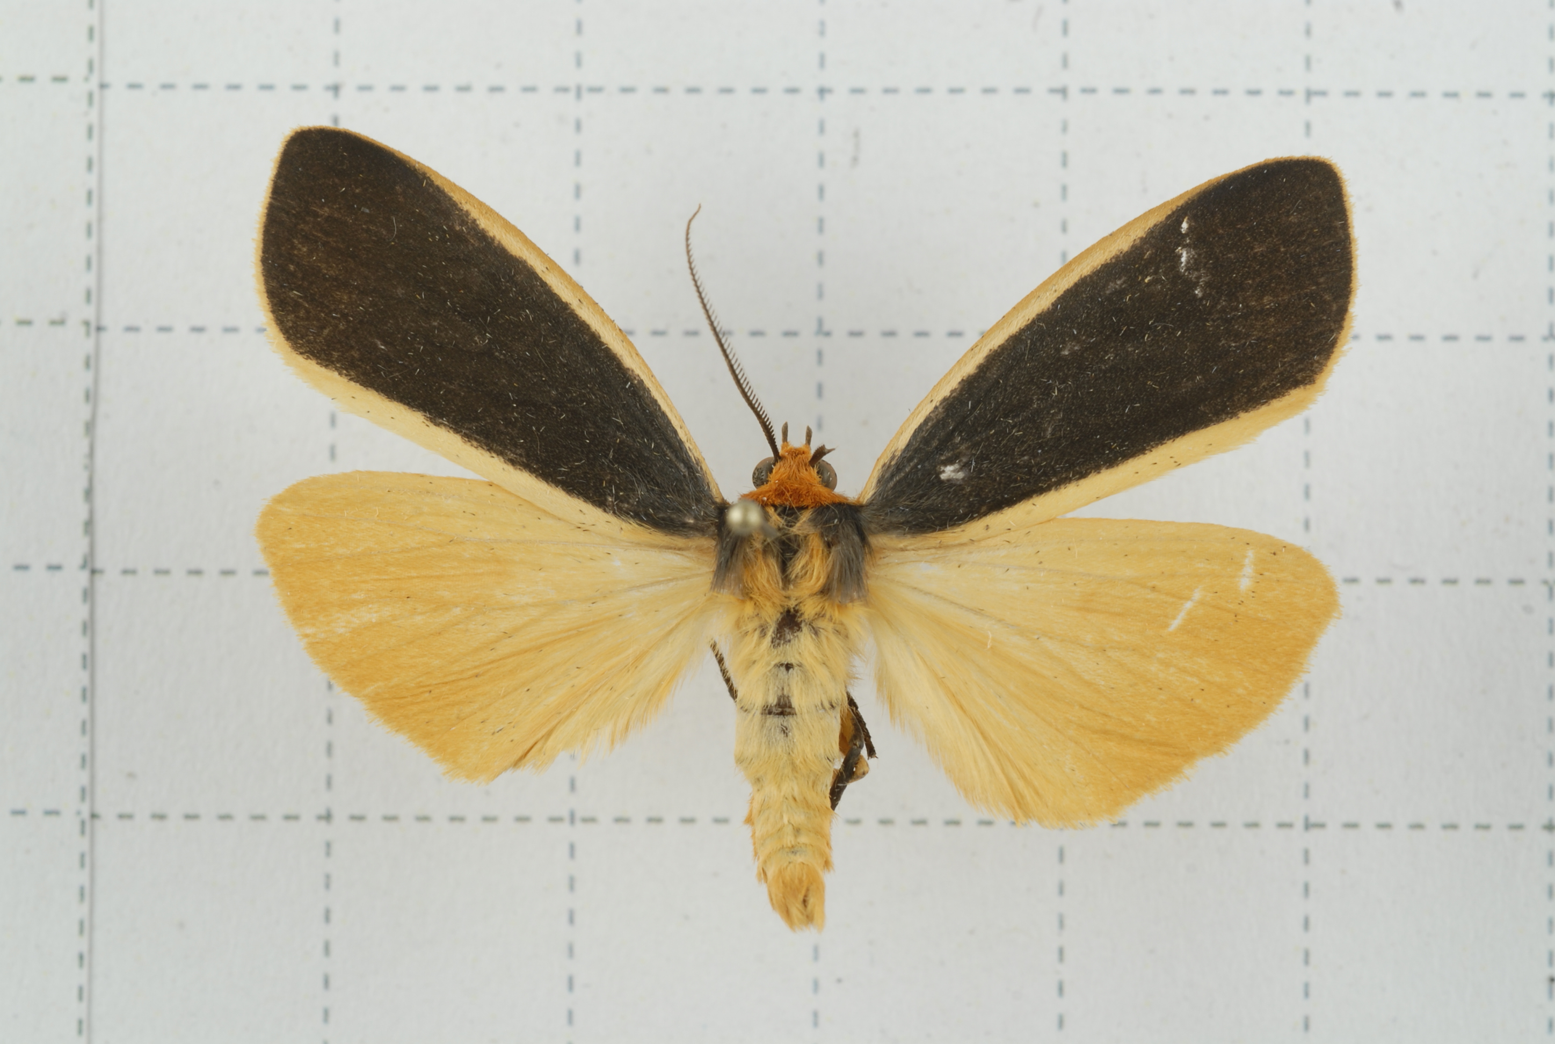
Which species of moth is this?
Churinga virago
